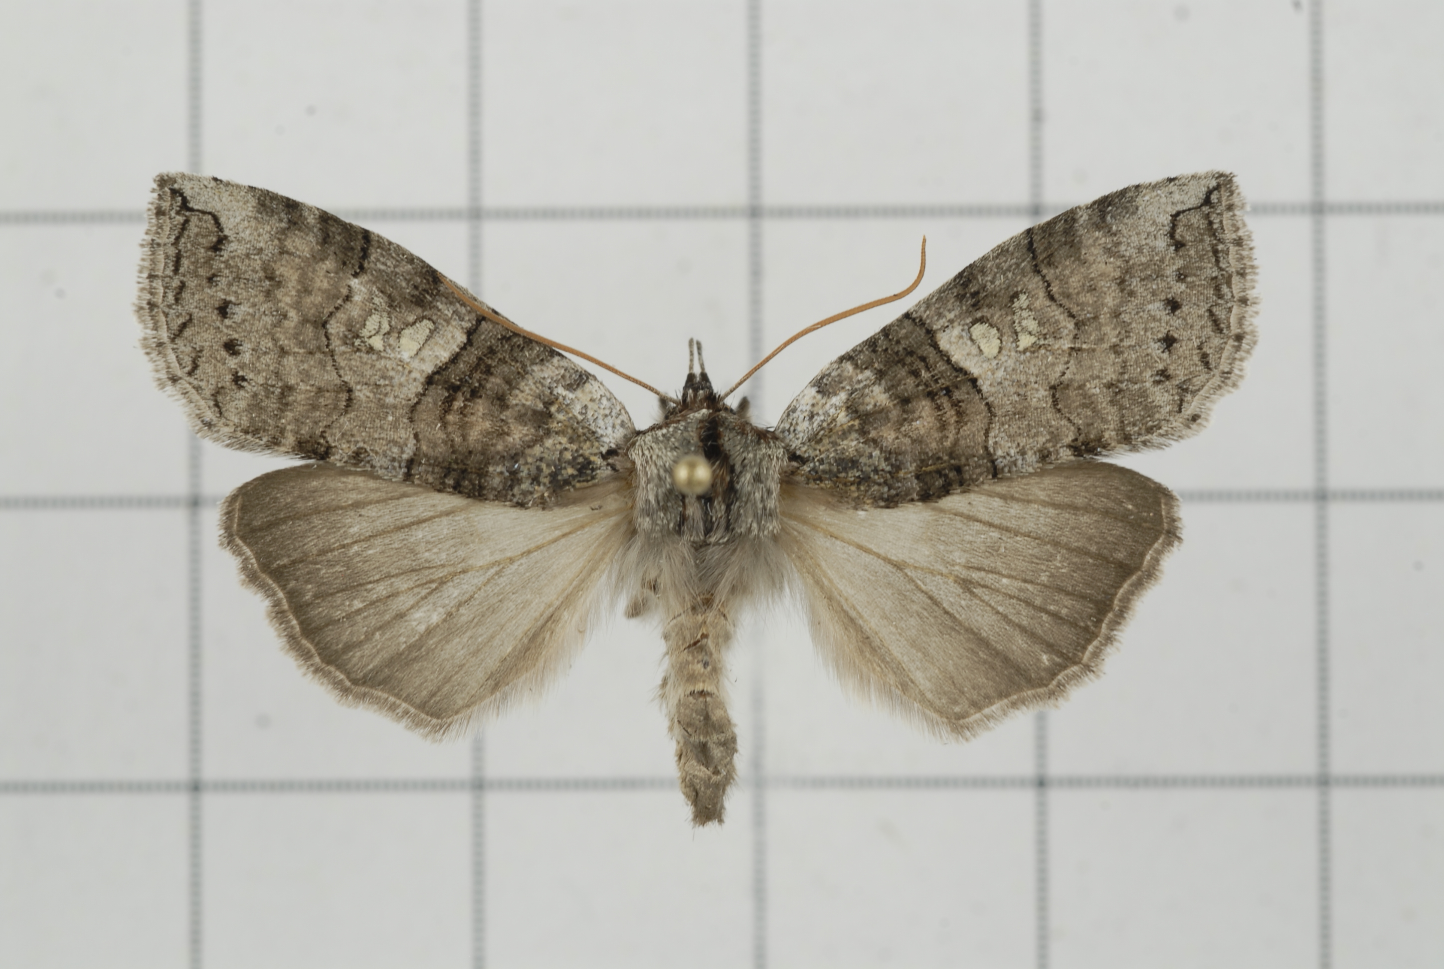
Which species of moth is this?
Takapsestis wilemaniella wilemaniella
